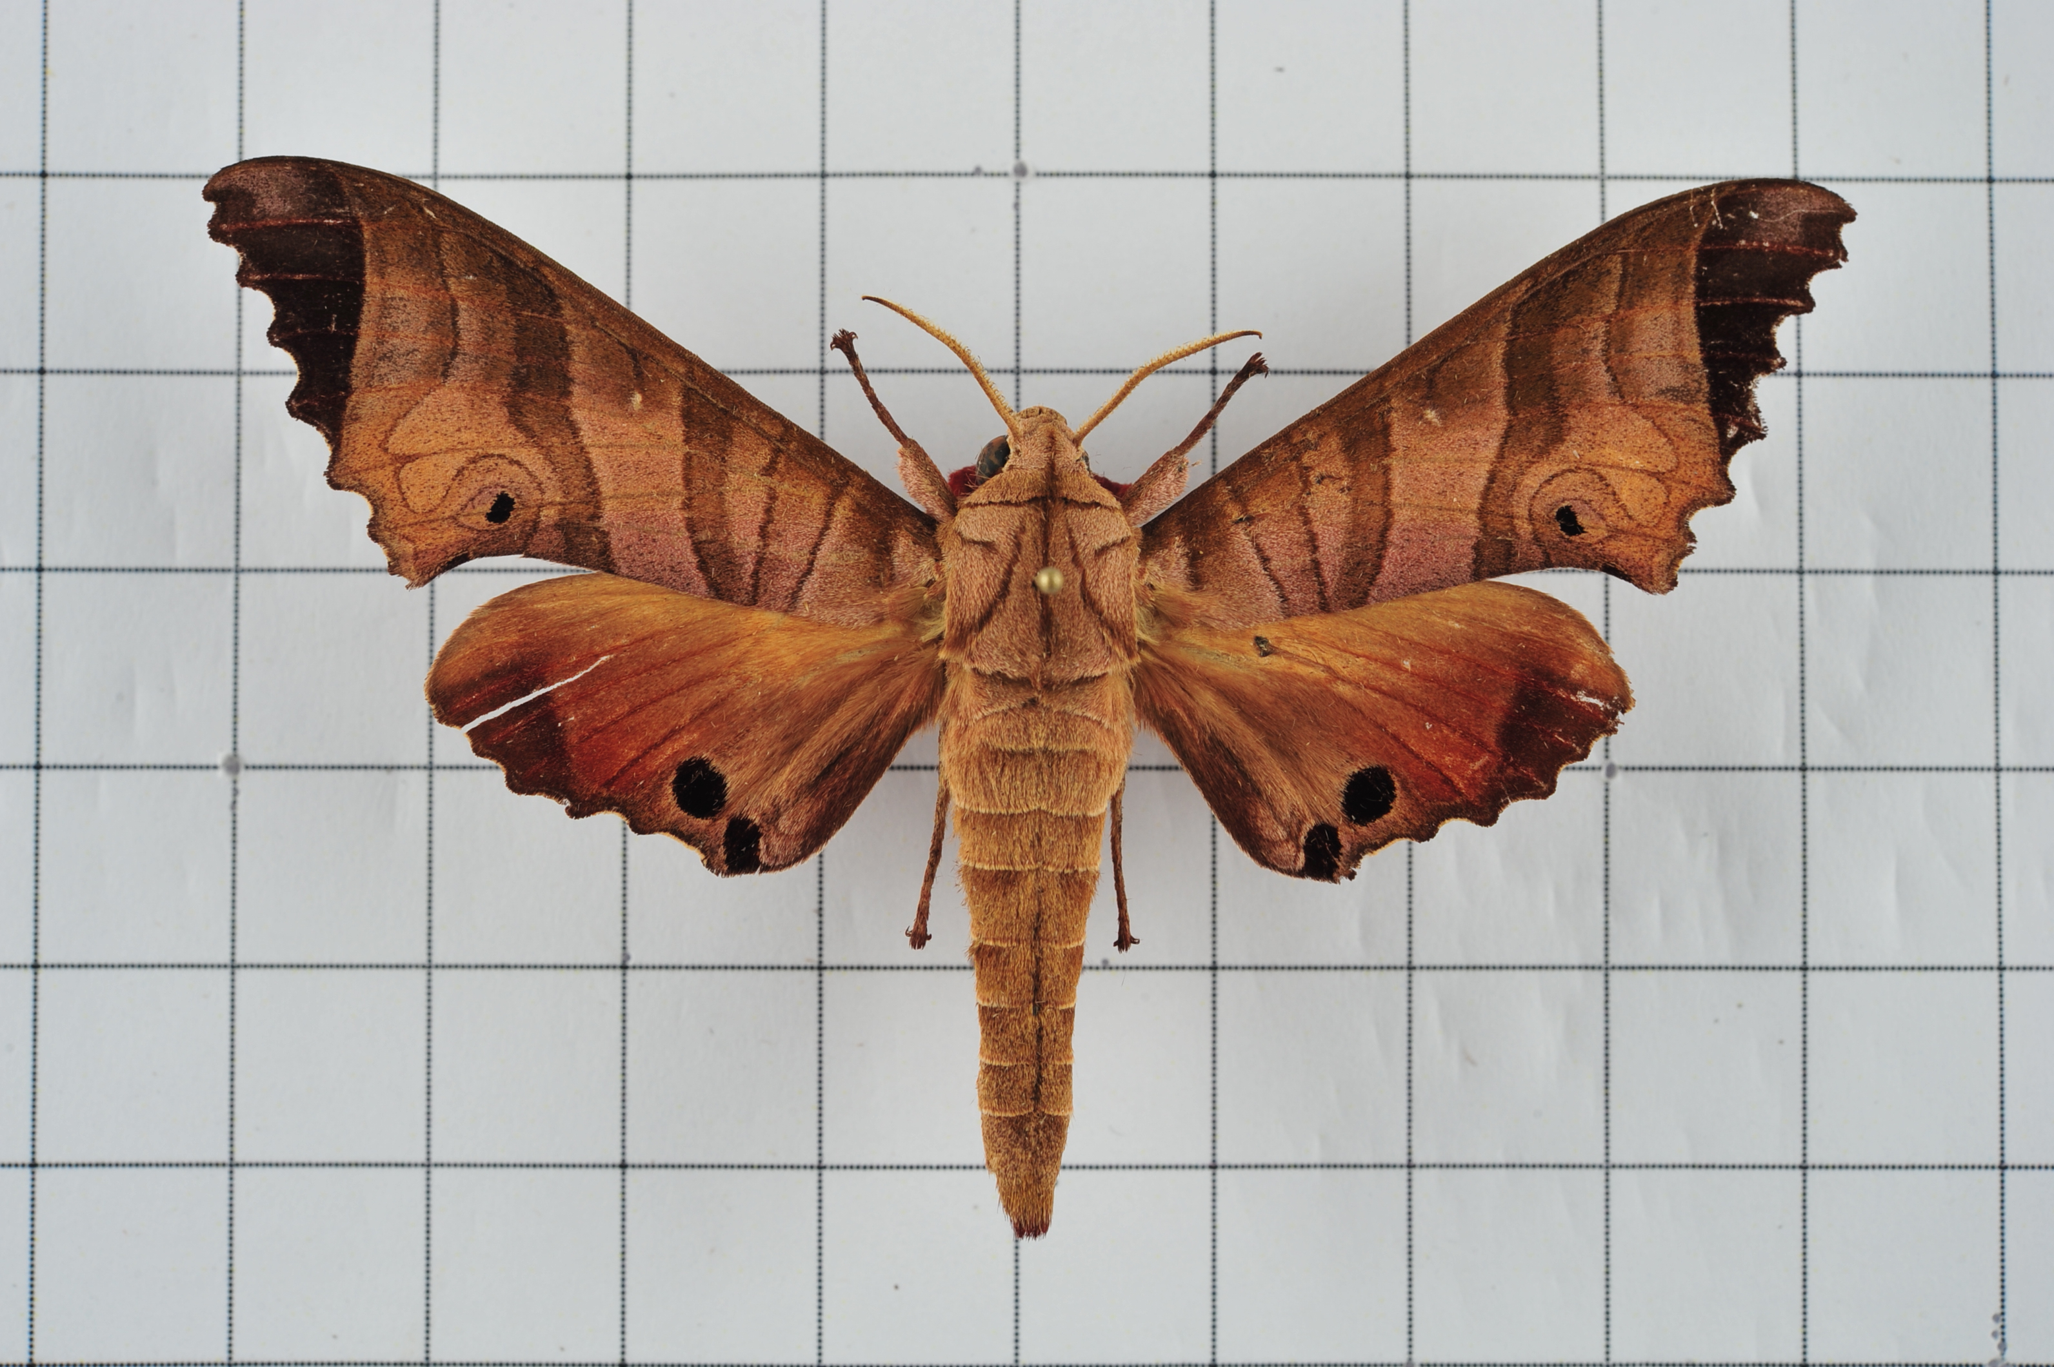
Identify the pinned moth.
Marumba saishiuana formosana
